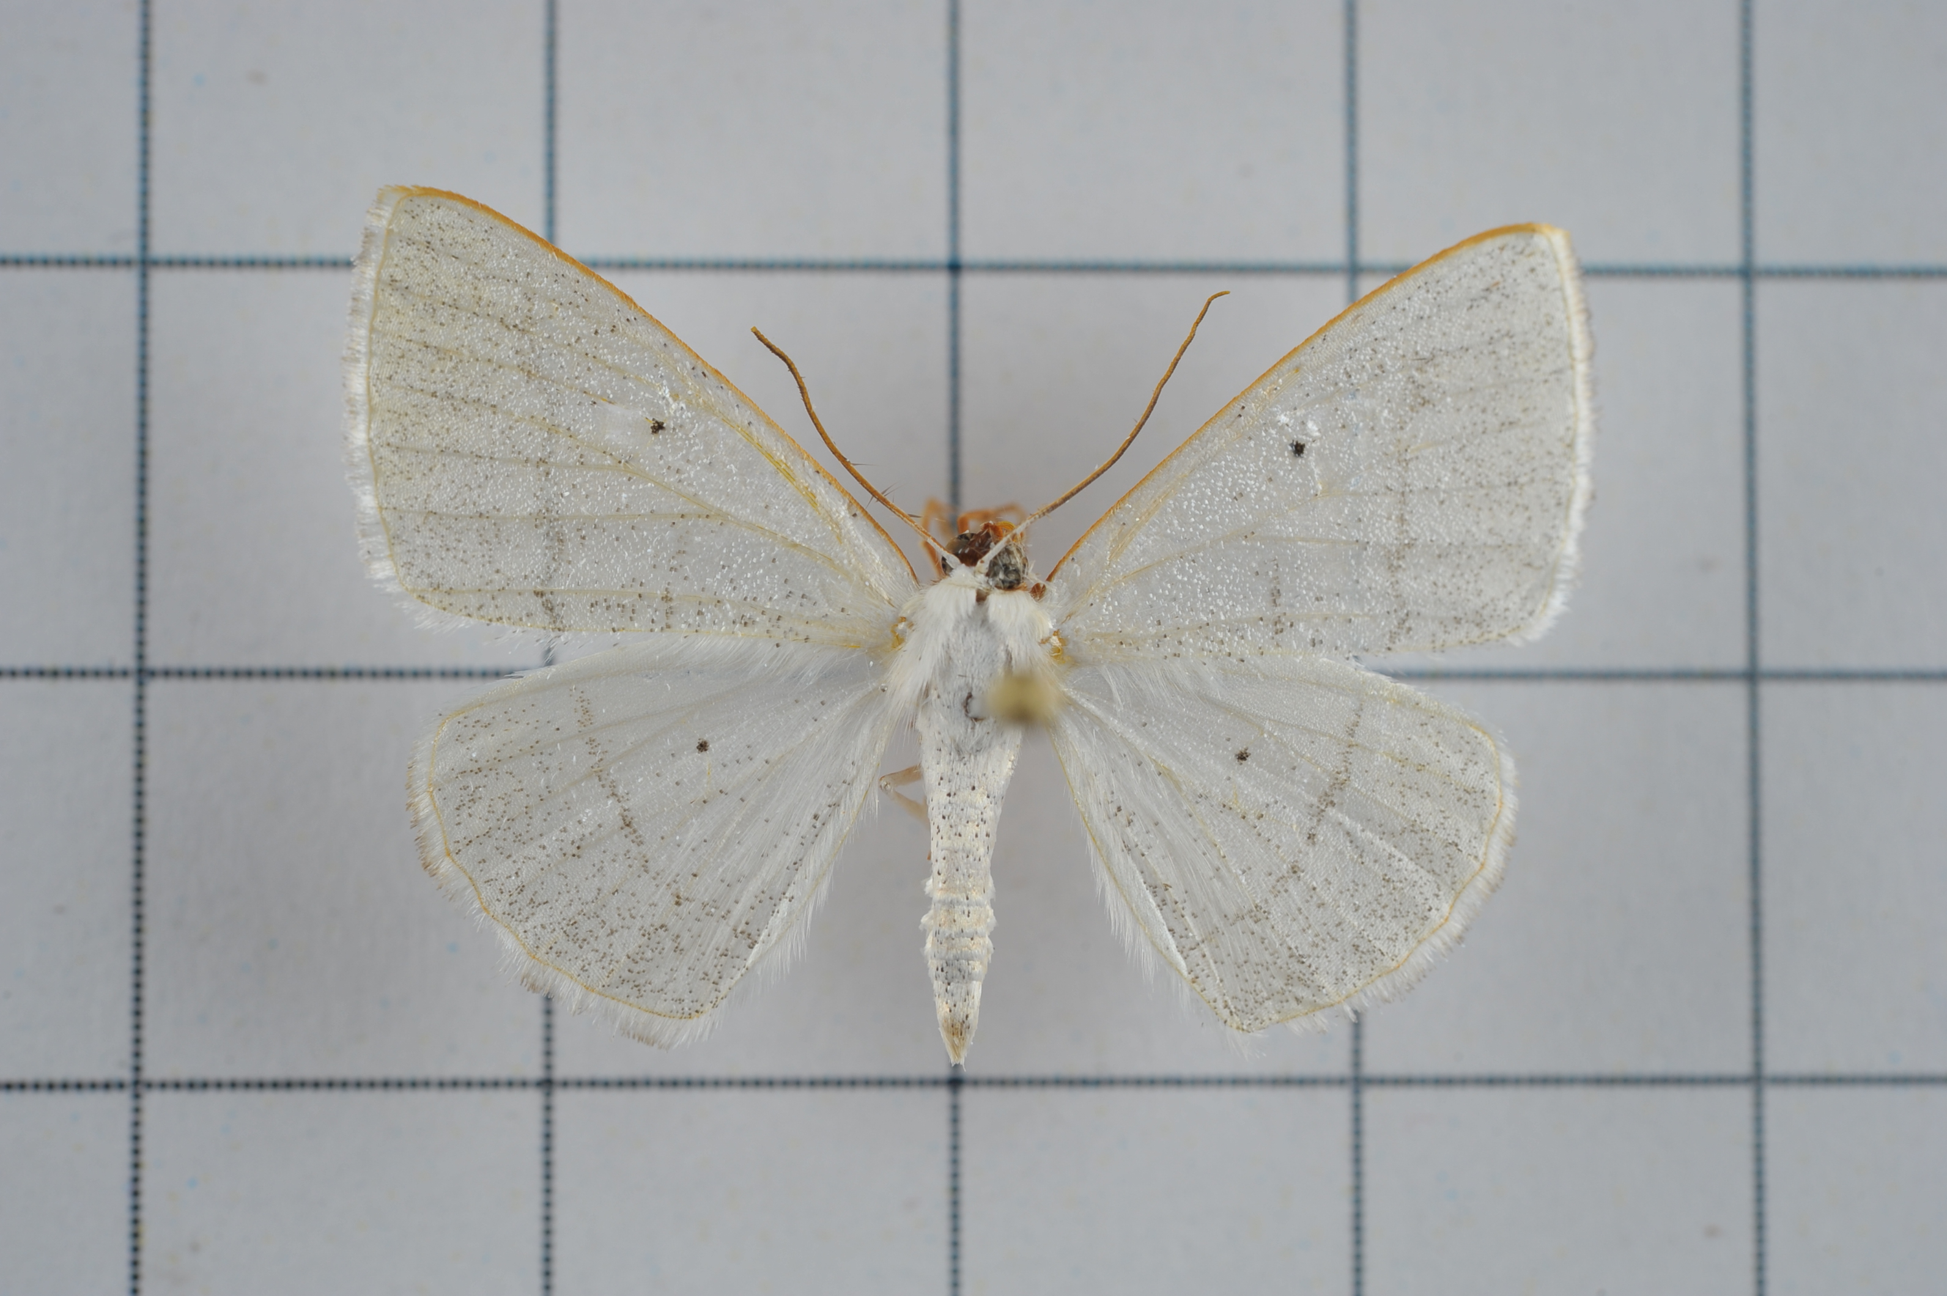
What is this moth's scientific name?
Lomographa claripennis
